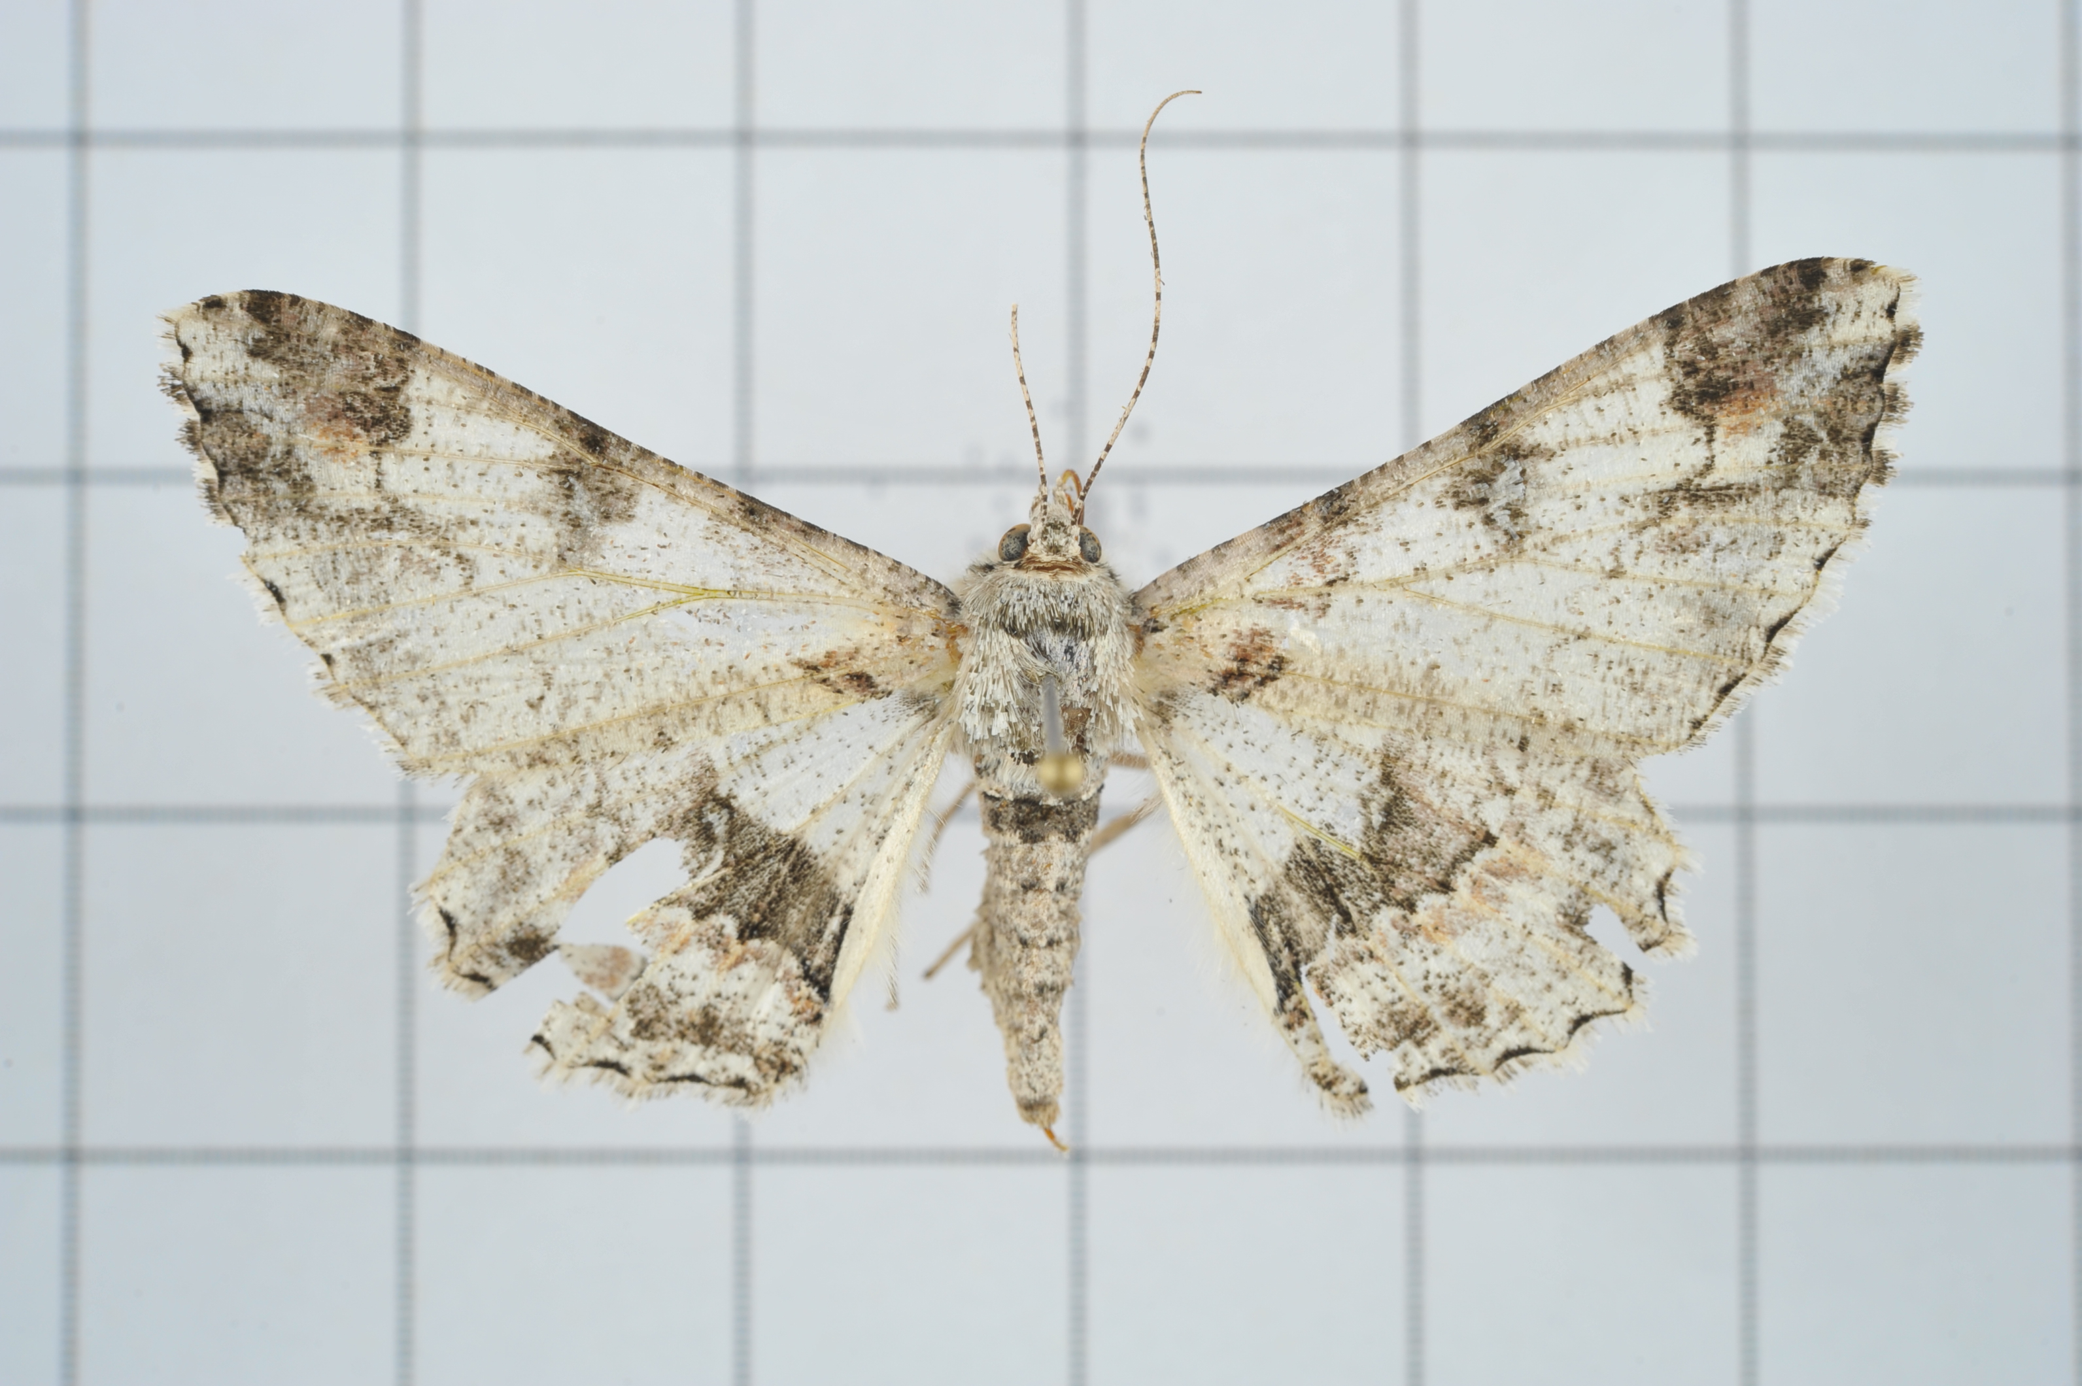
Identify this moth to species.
Cleora fraterna
